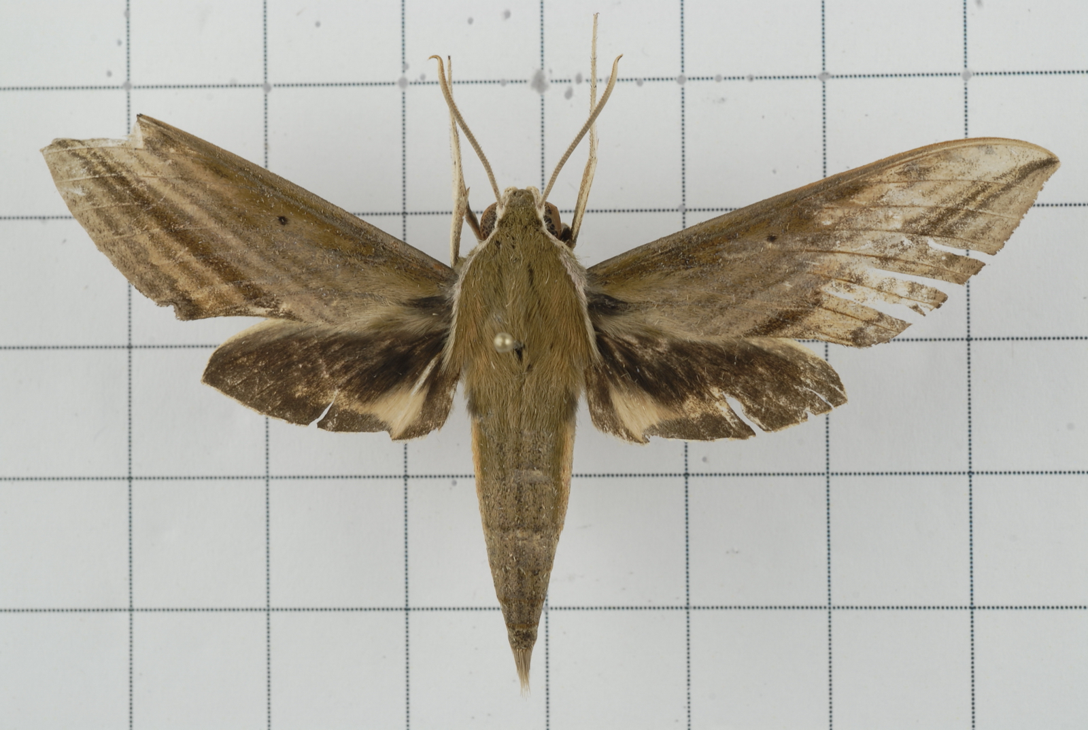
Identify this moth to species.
Cechetra minor
